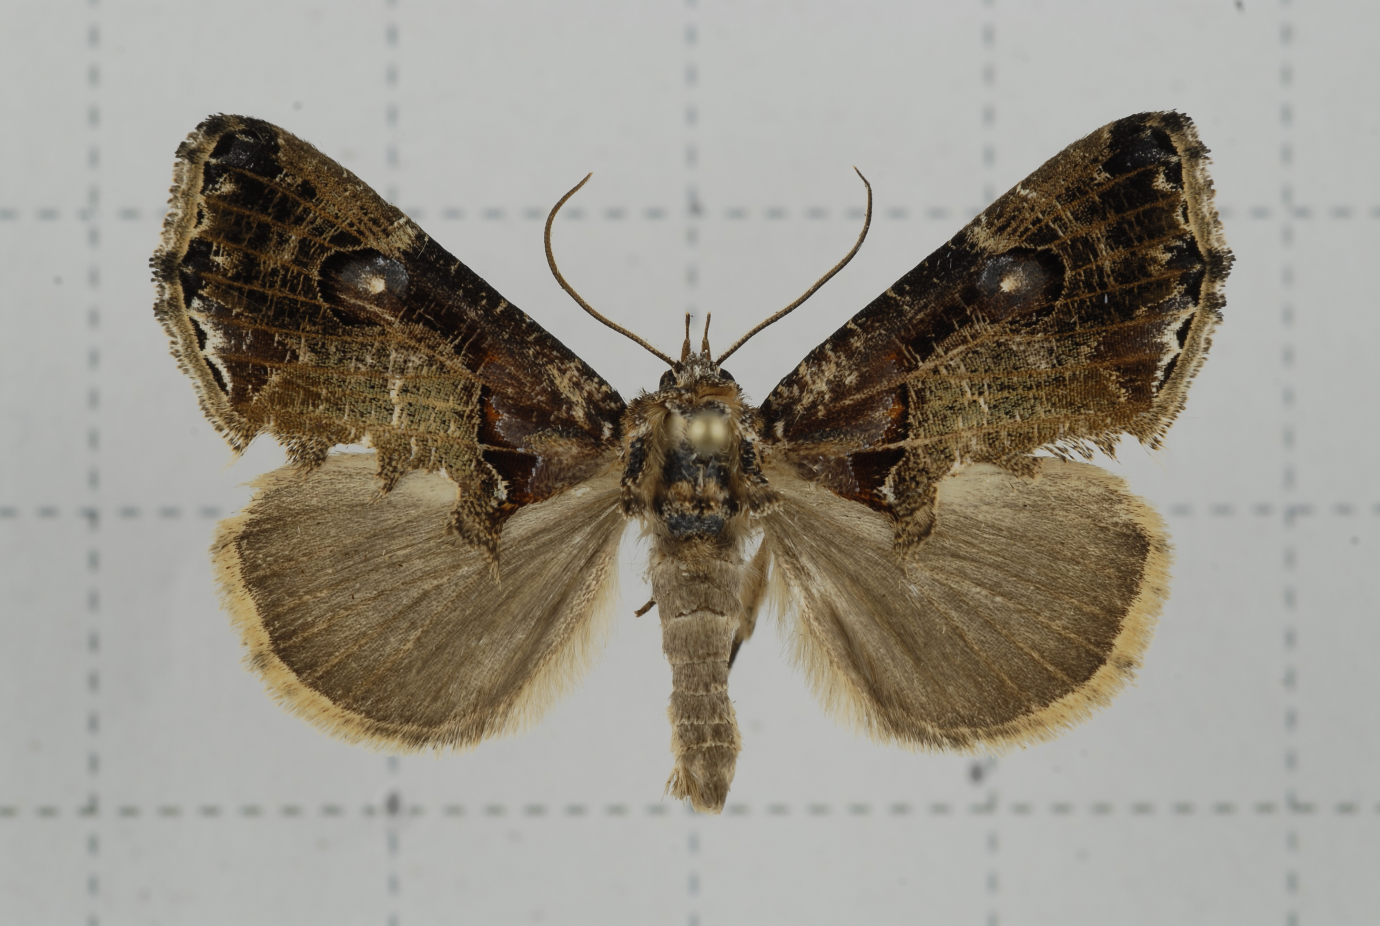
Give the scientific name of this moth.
Pilipectus taiwanus
